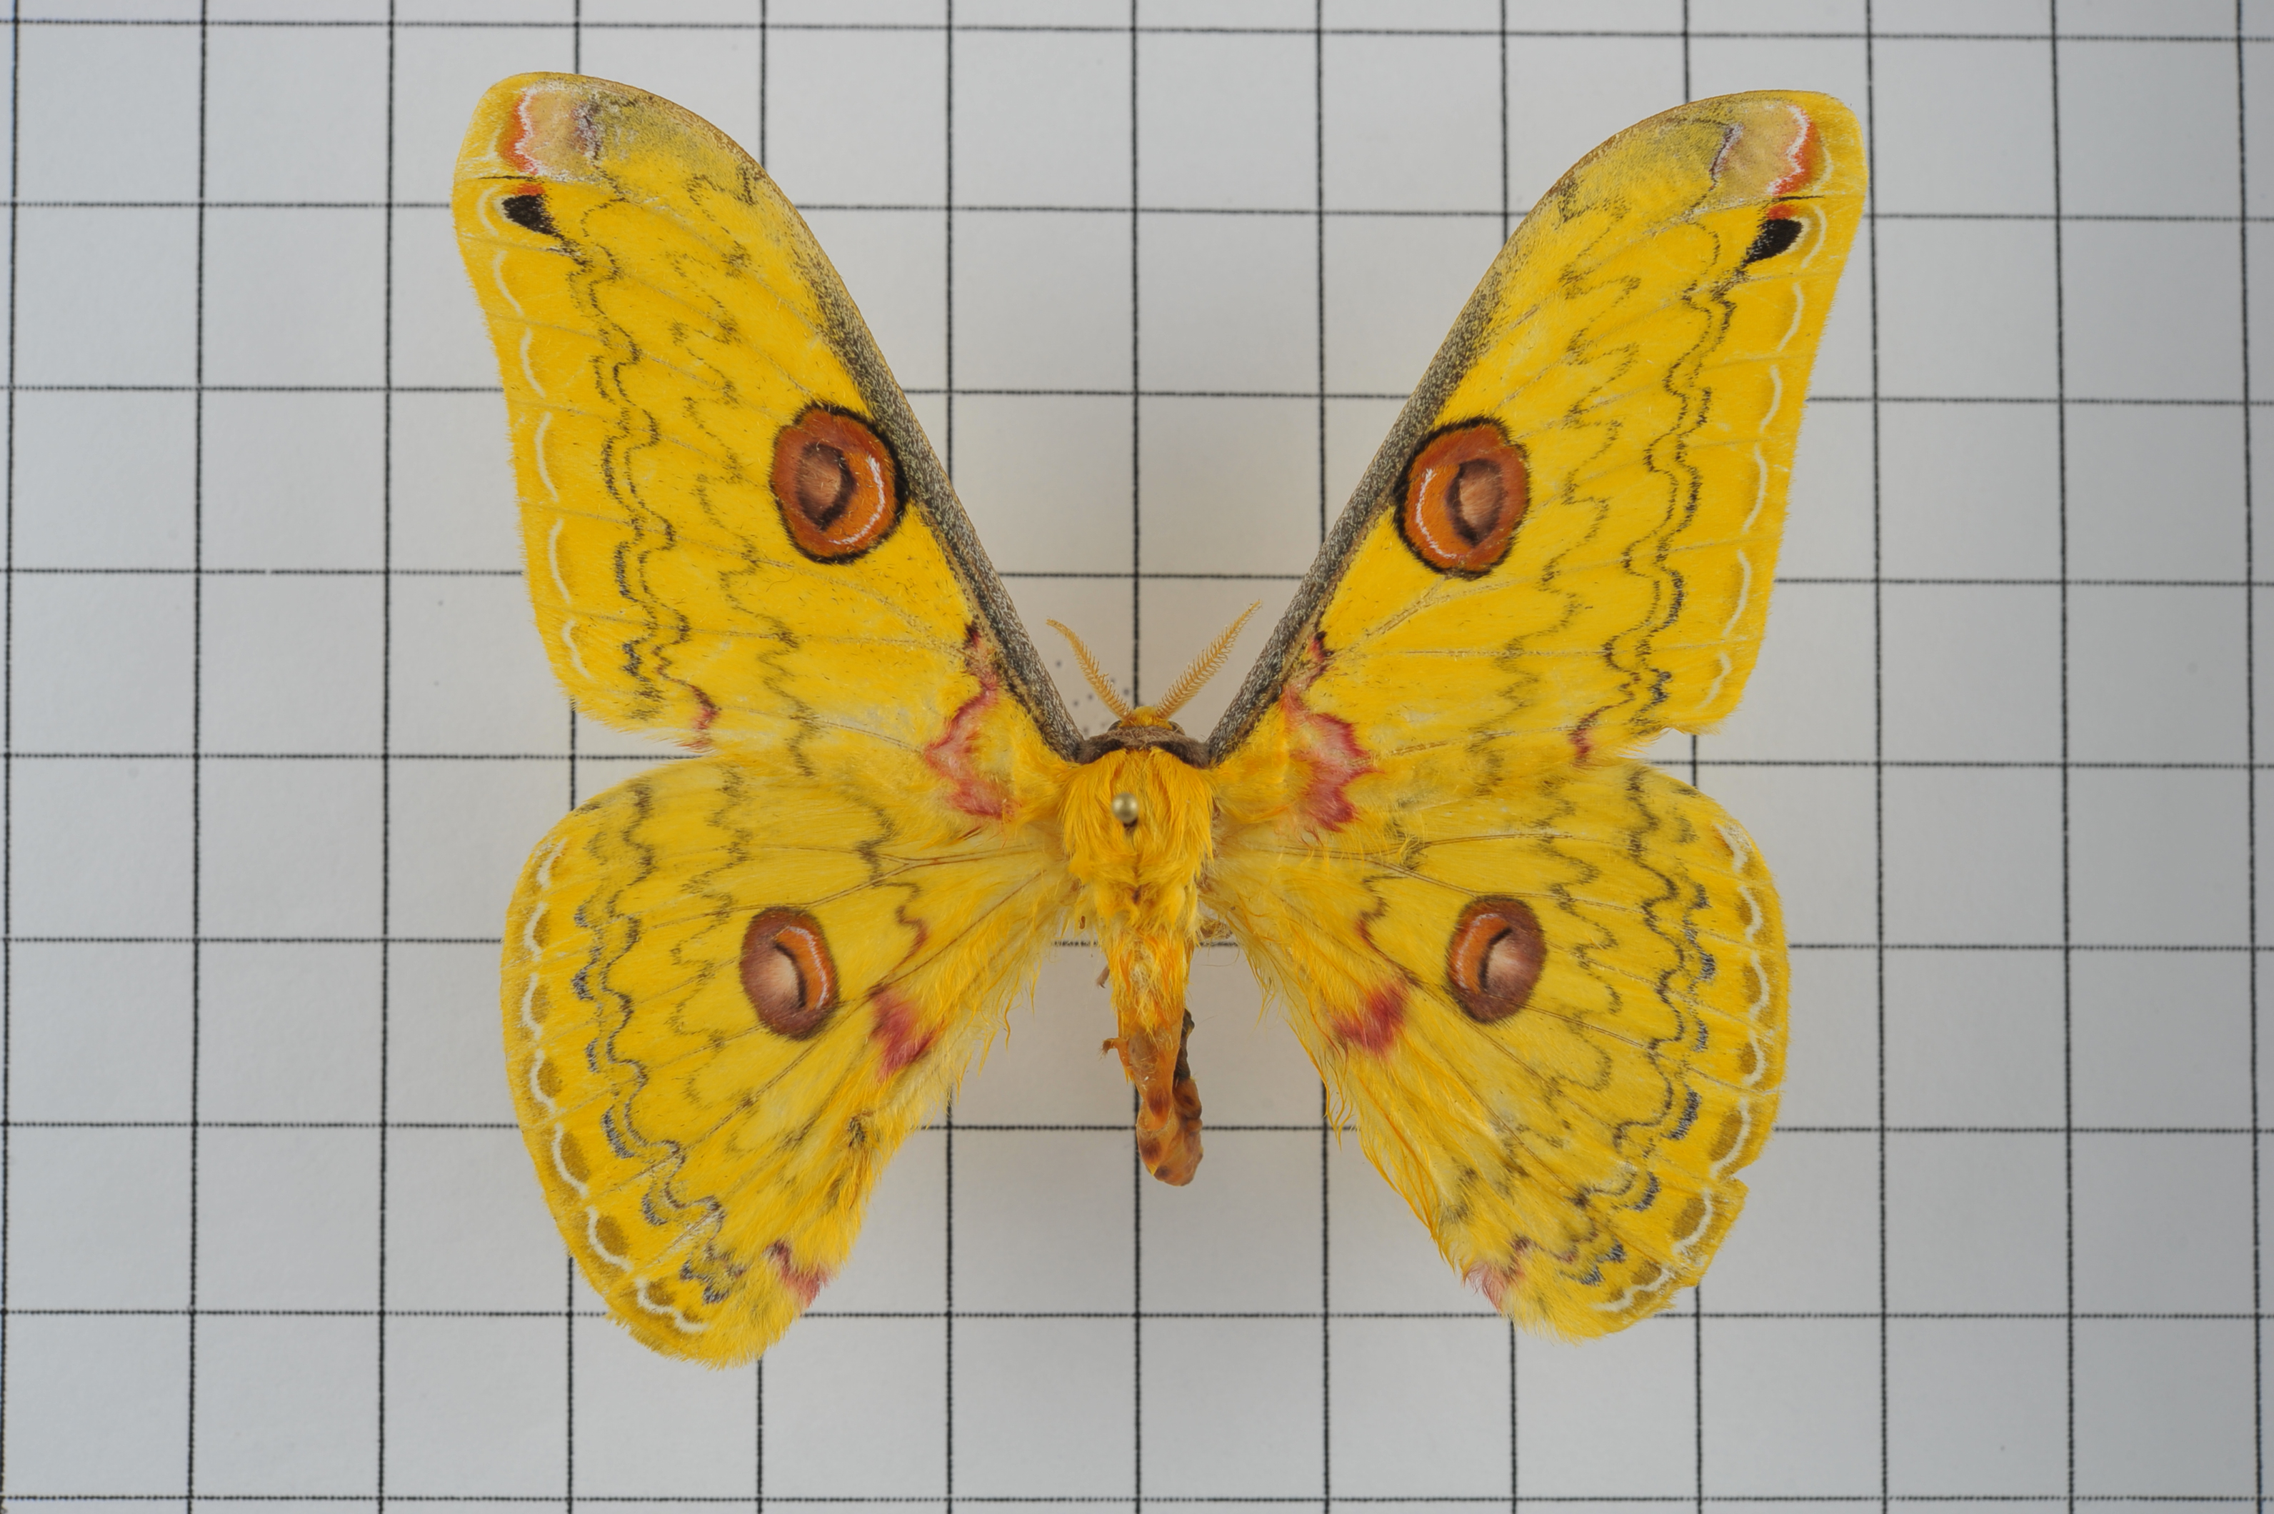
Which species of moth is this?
Loepa formosensis
